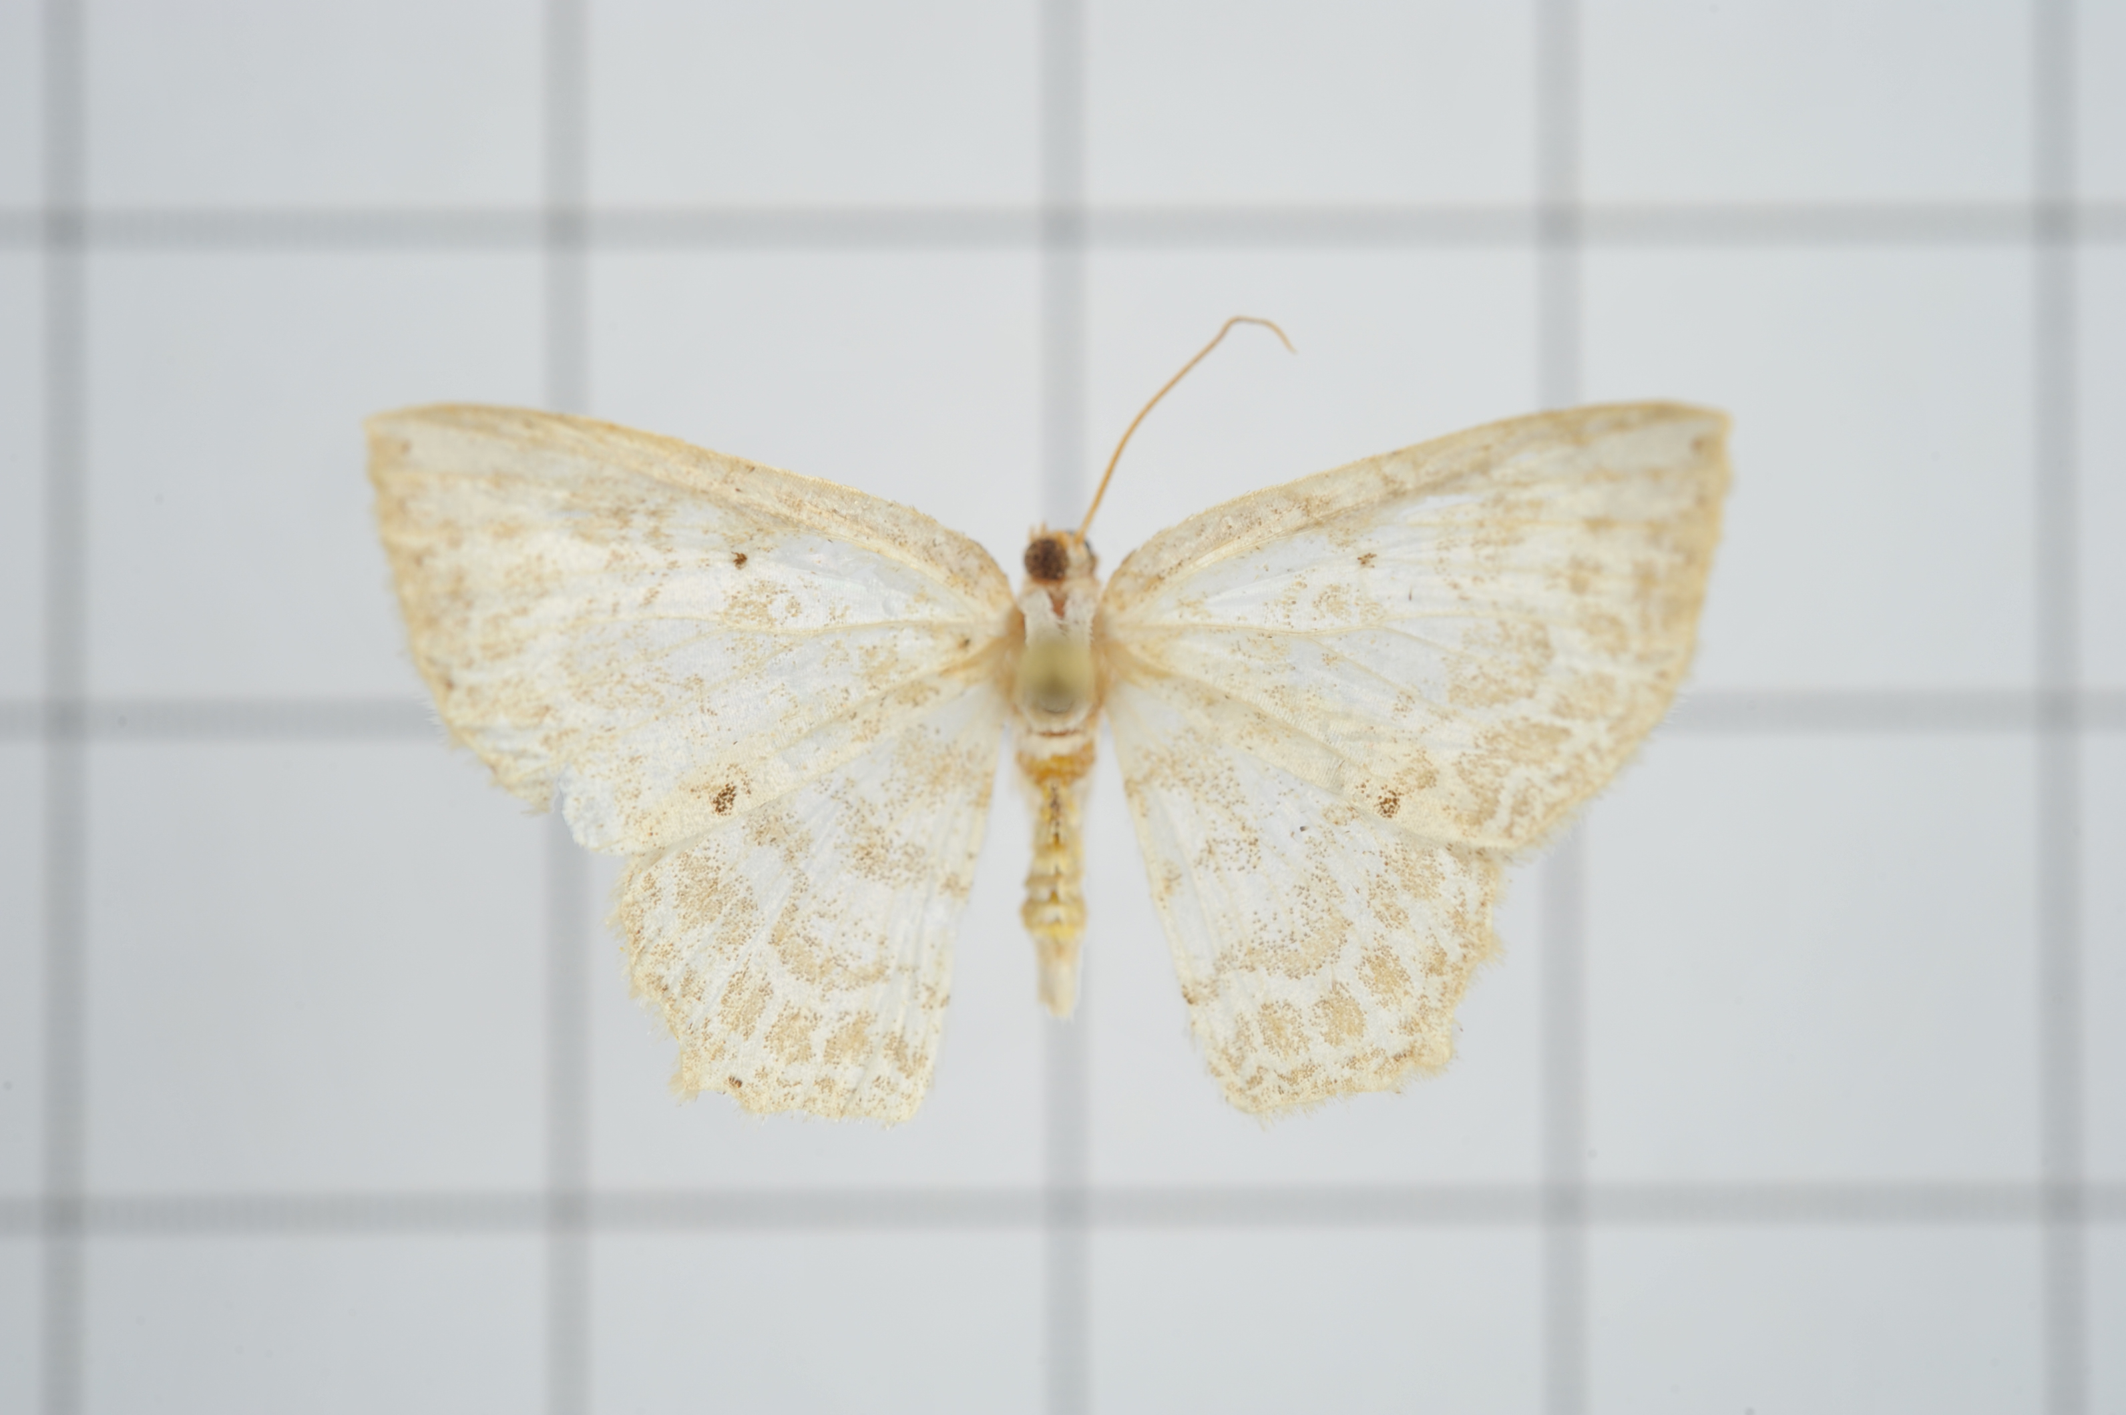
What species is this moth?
Asthena melanosticta
